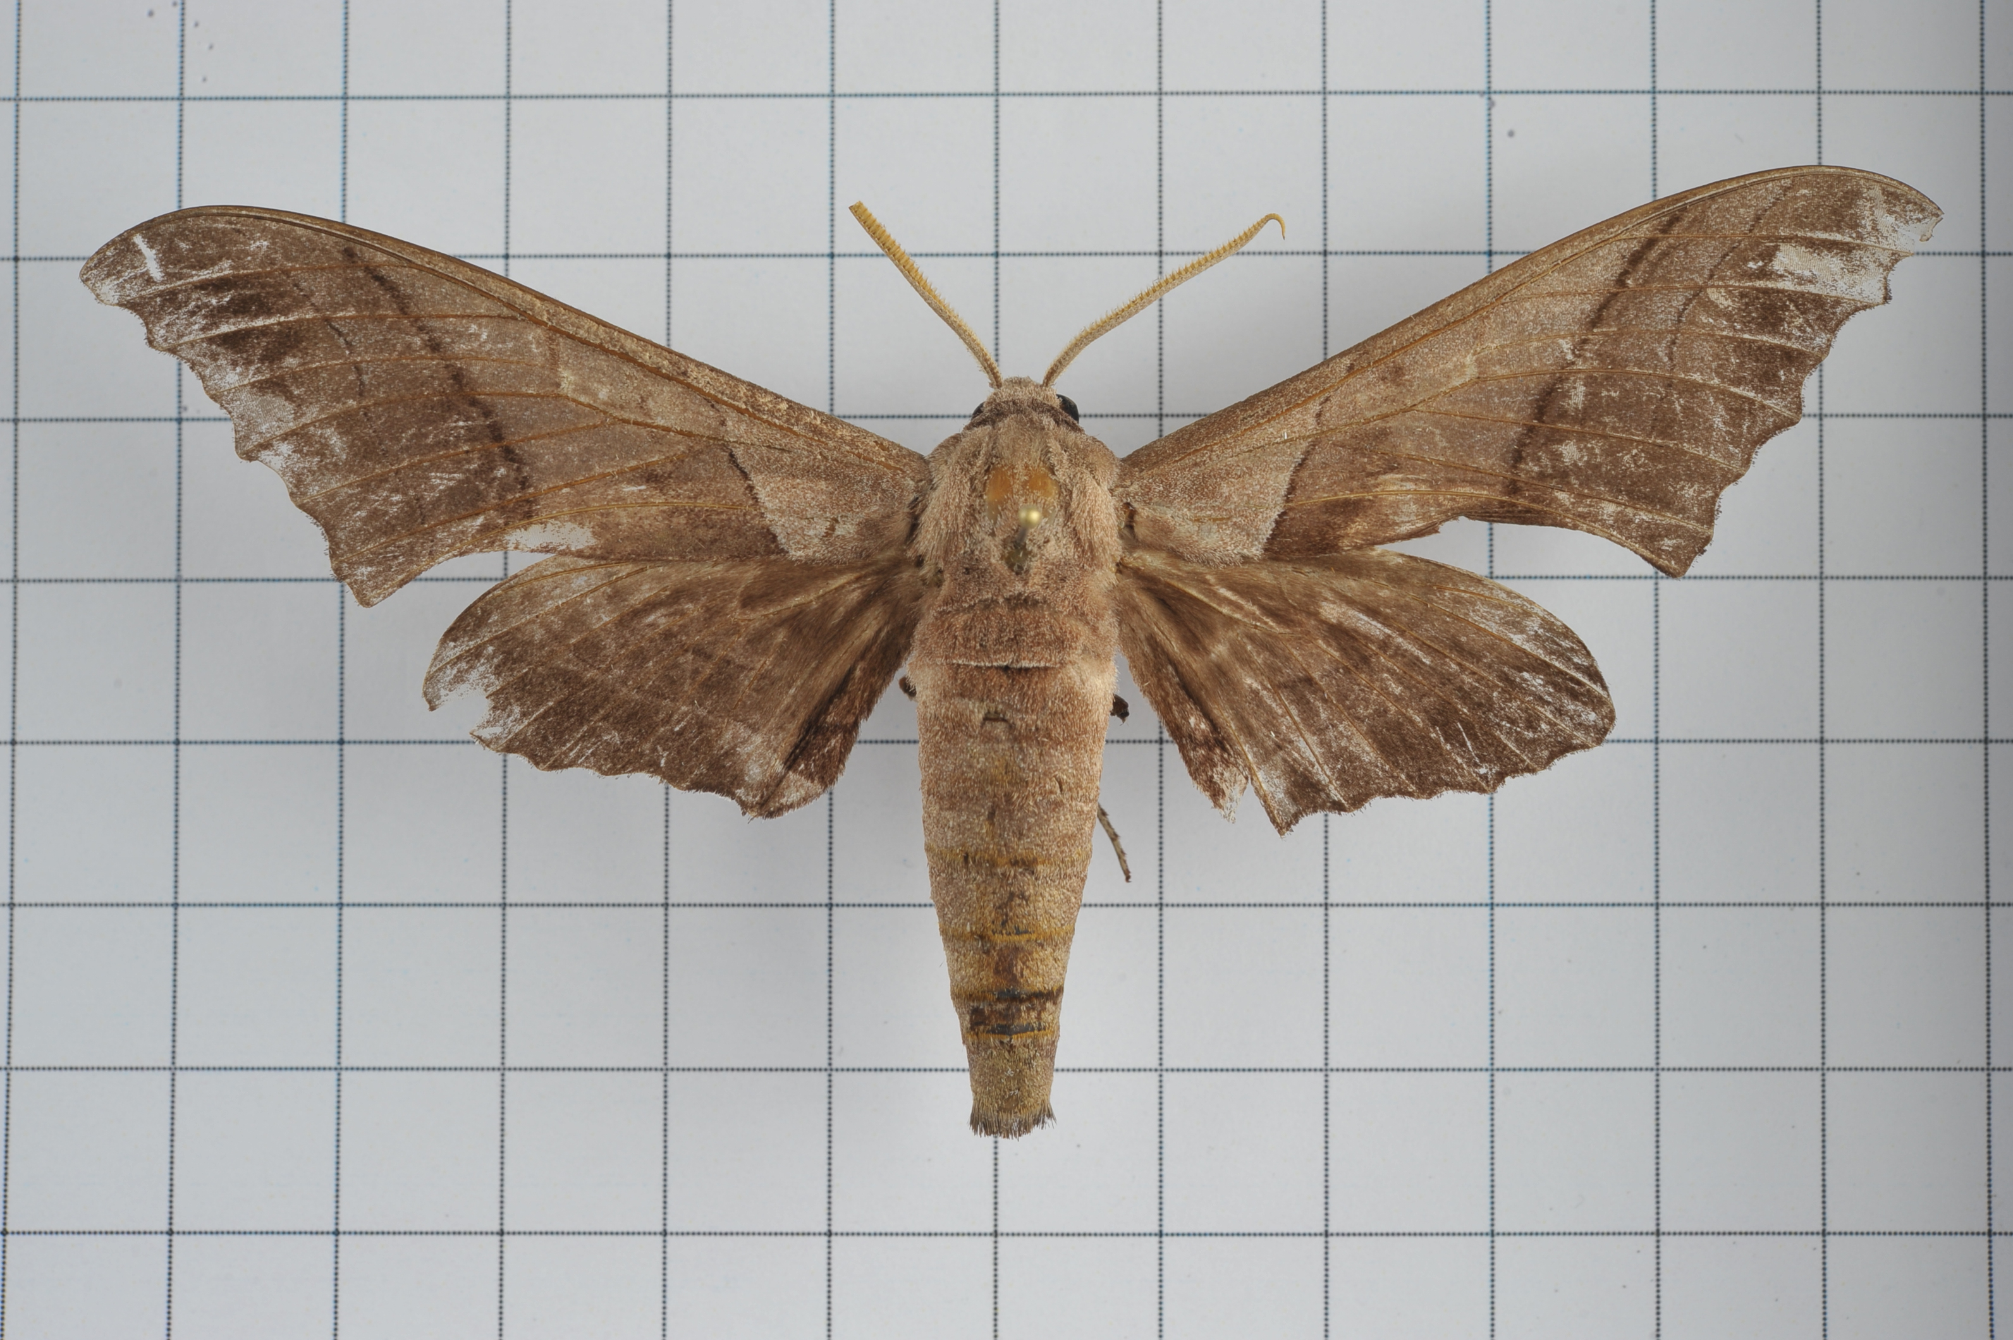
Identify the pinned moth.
Polyptychus chinensis chinensis
